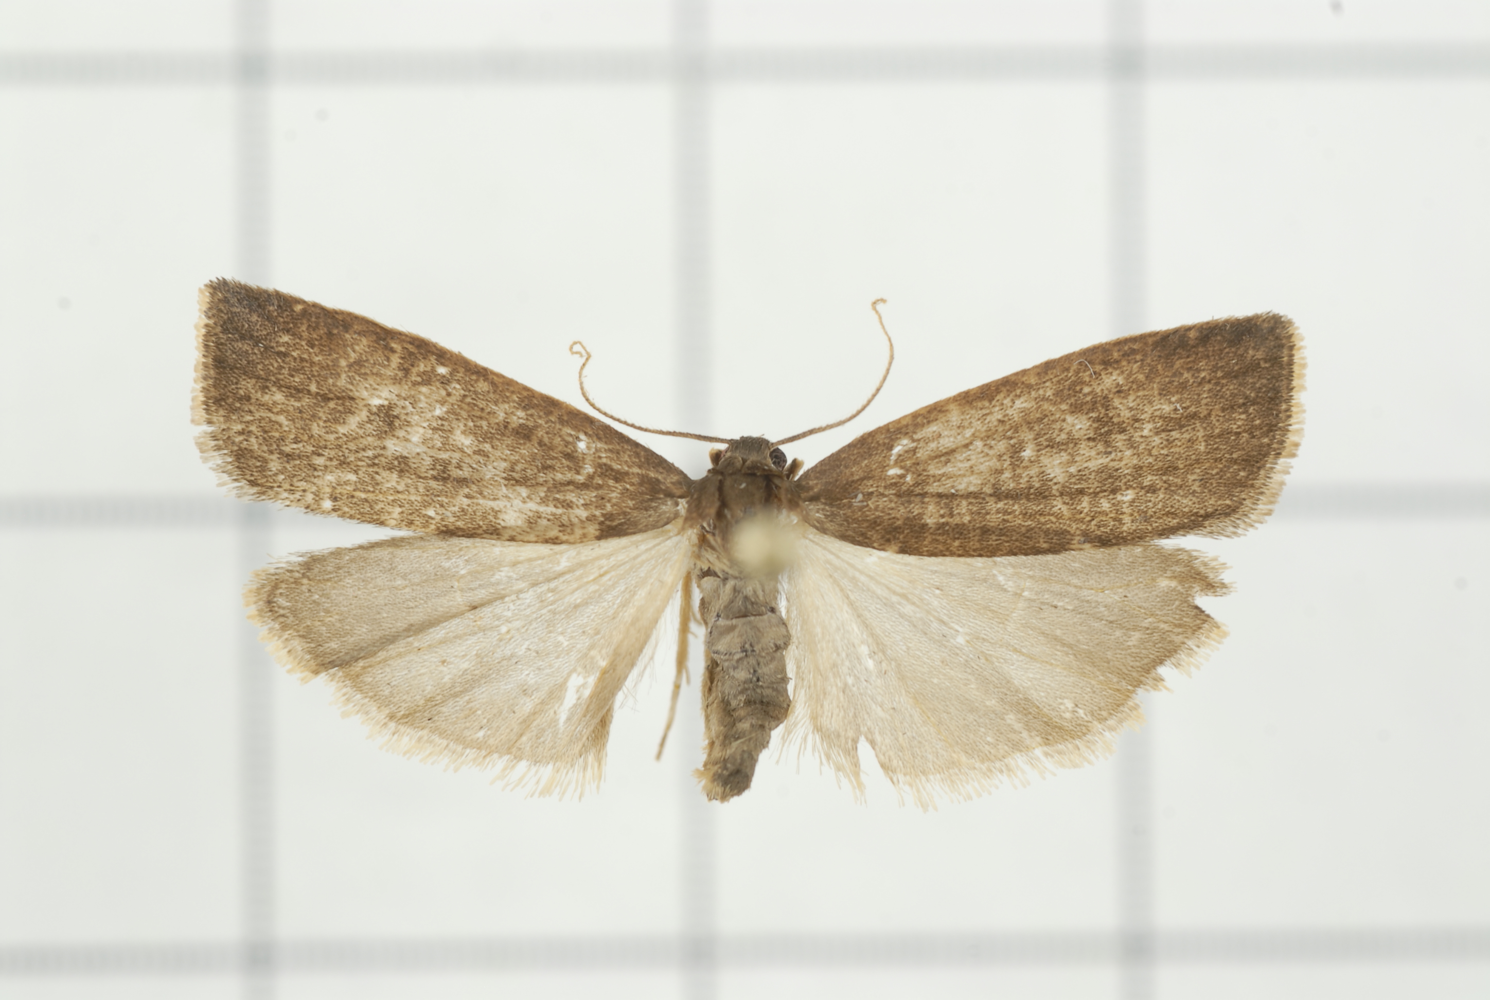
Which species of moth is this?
Blavia scoteola
